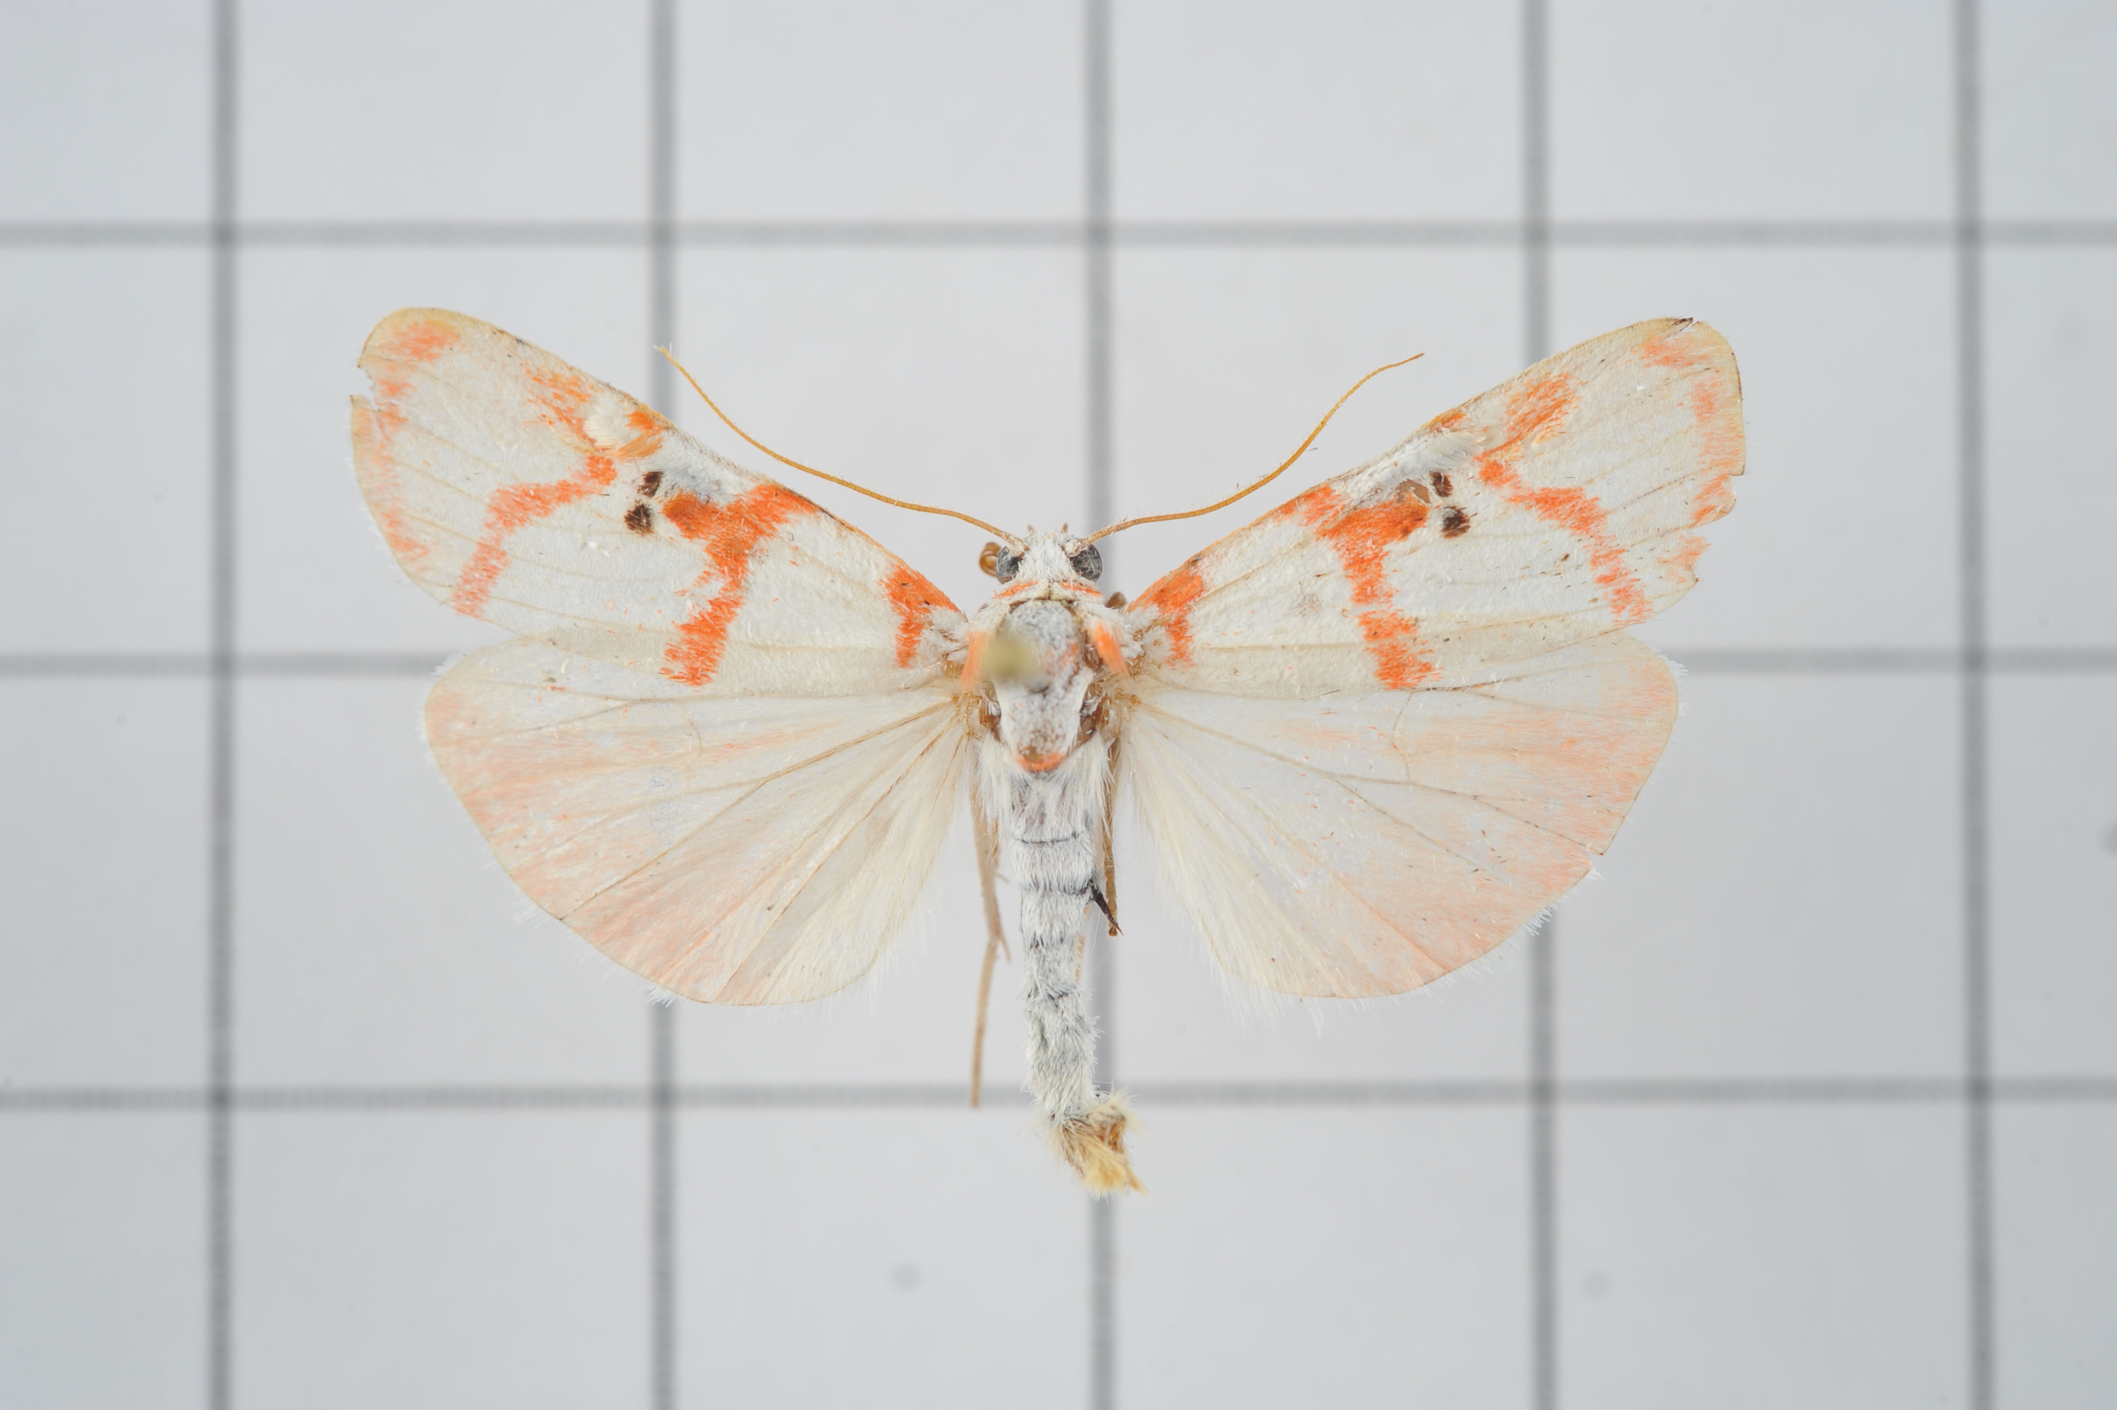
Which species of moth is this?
Cyana hamata hamata
